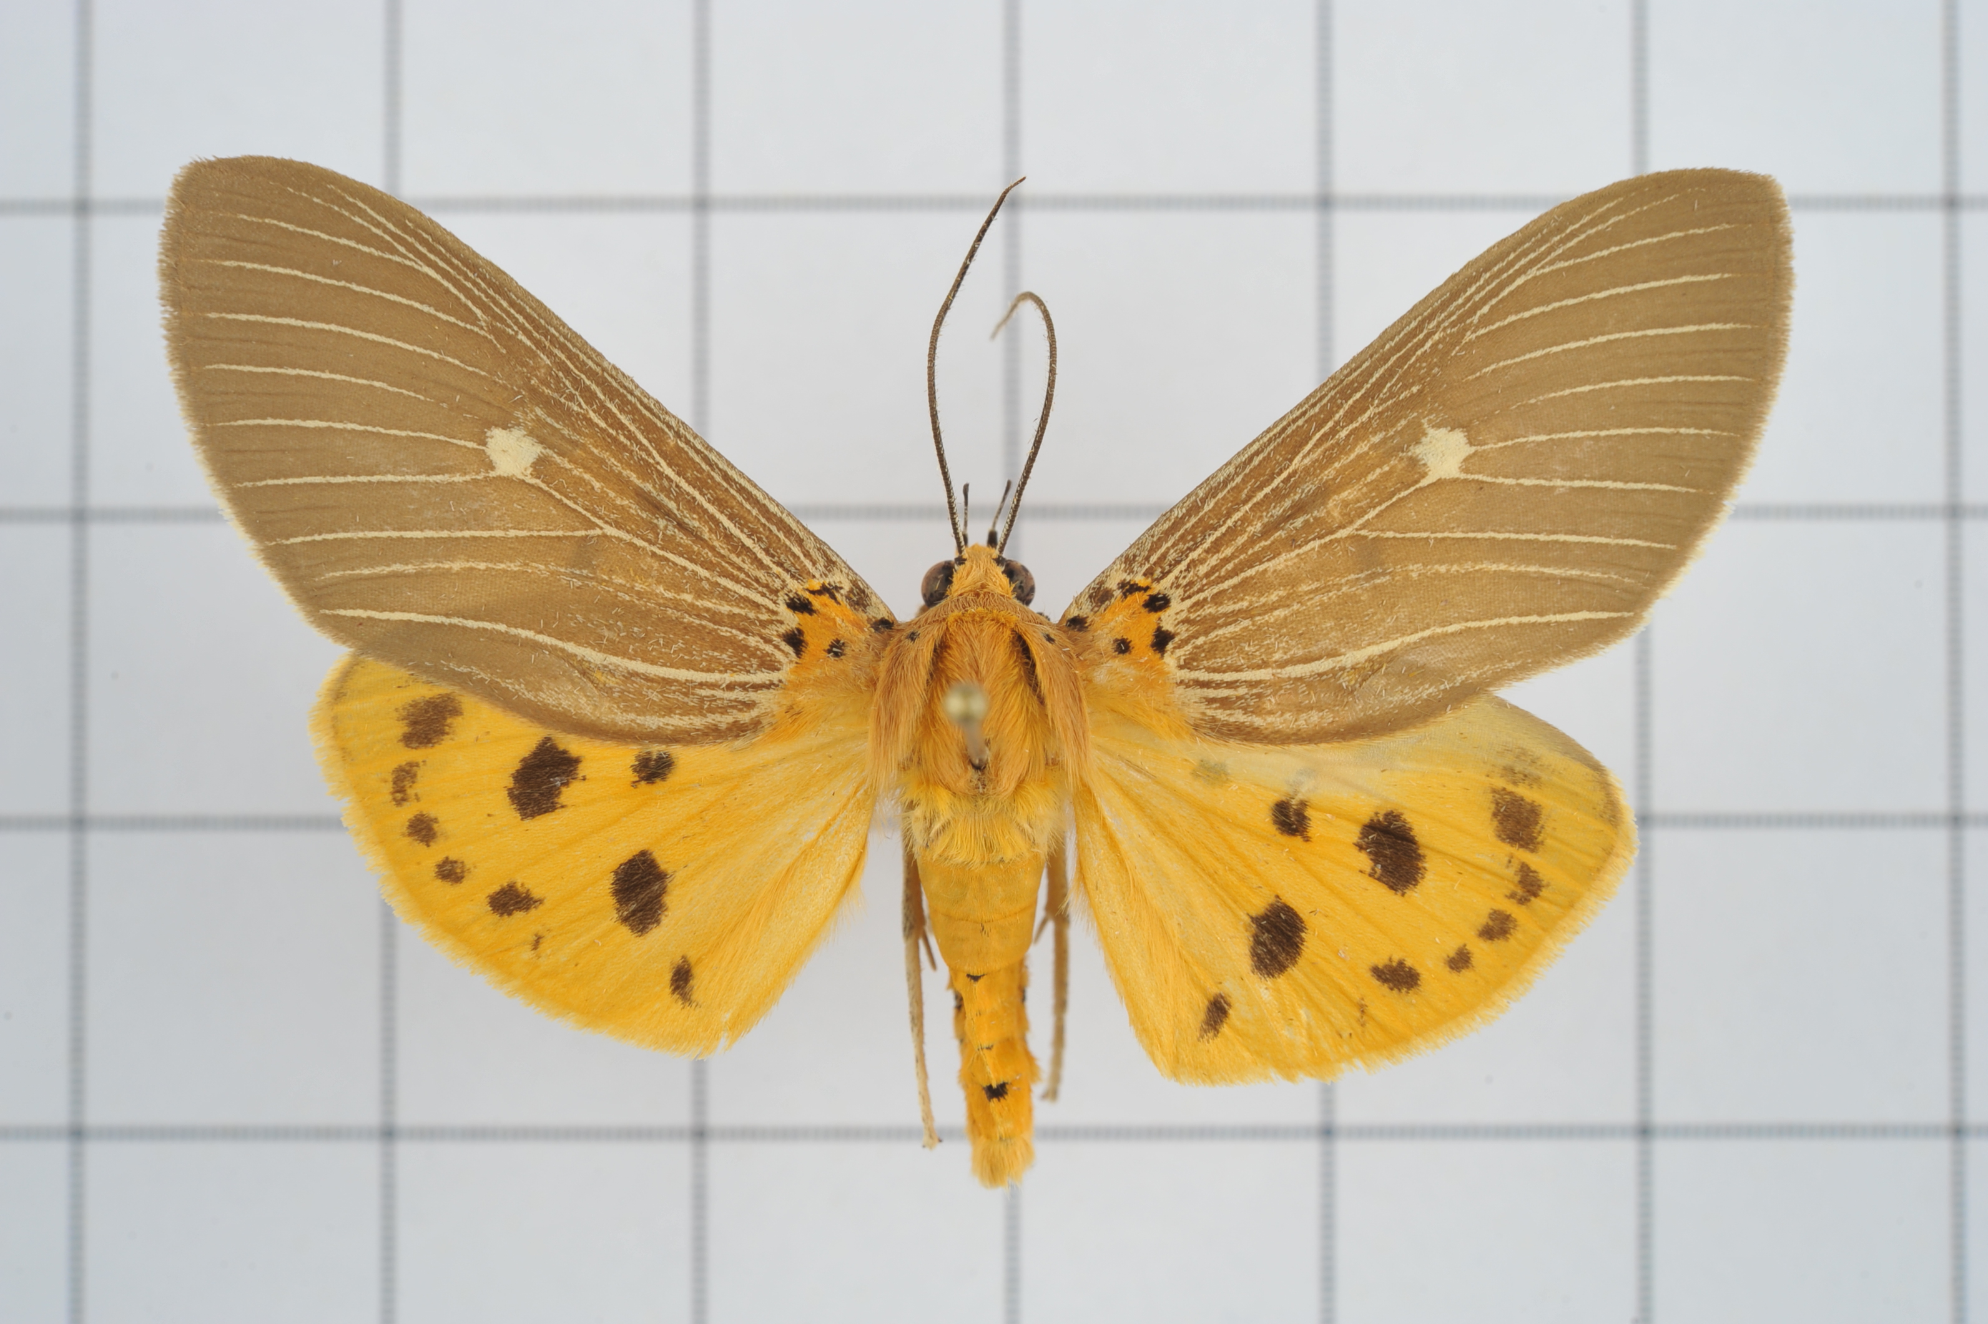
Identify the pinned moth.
Asota caricae
